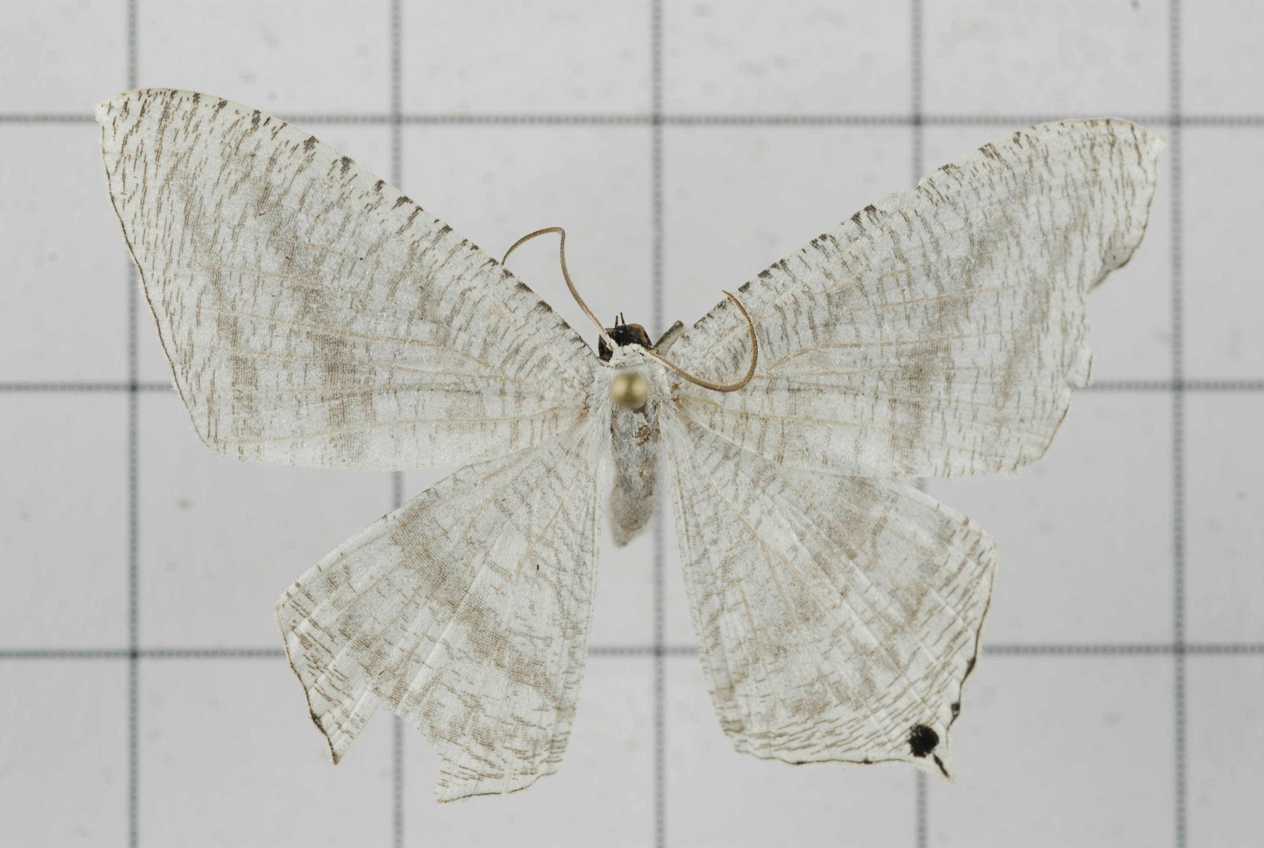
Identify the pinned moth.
Micronia aculeata
